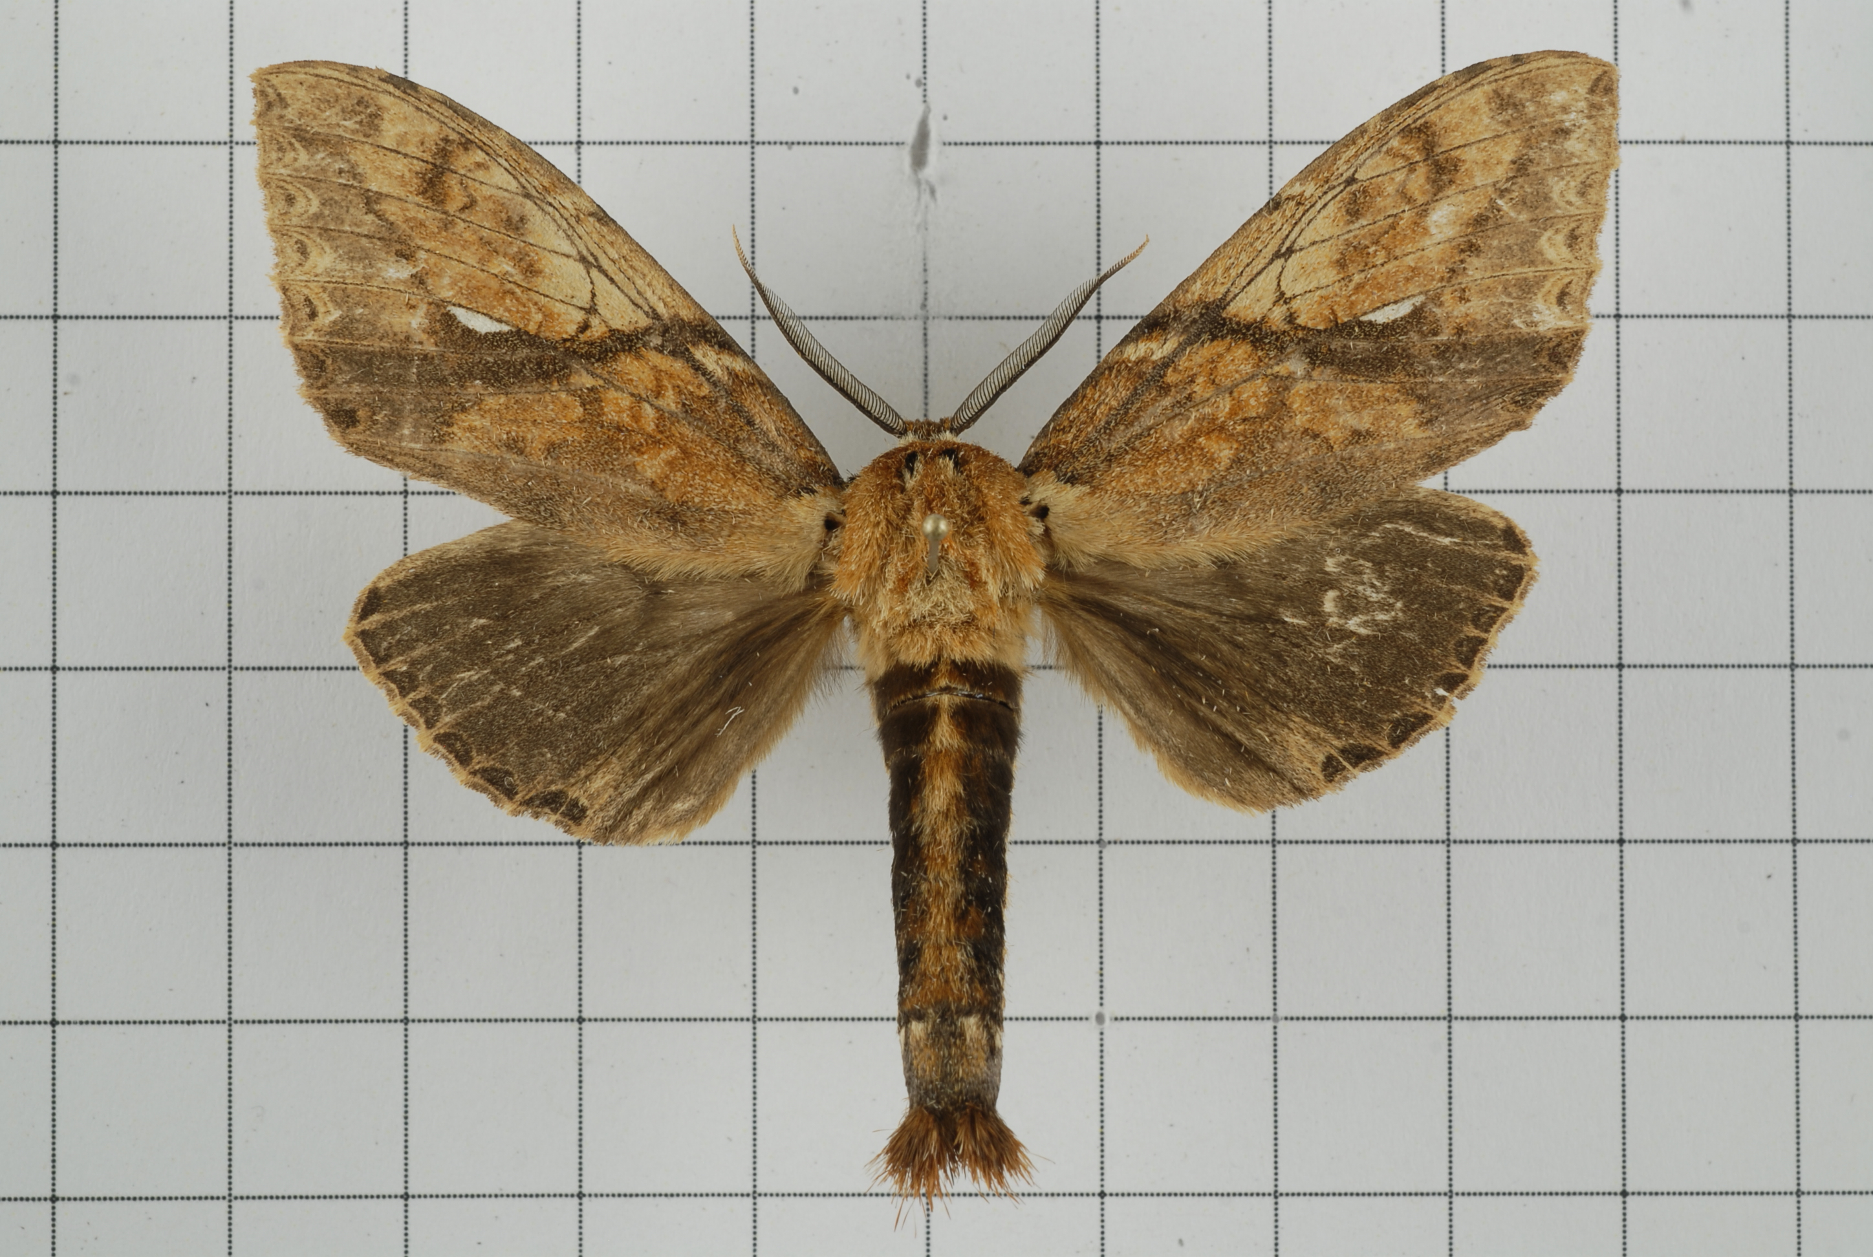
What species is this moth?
Dudusa synopla
